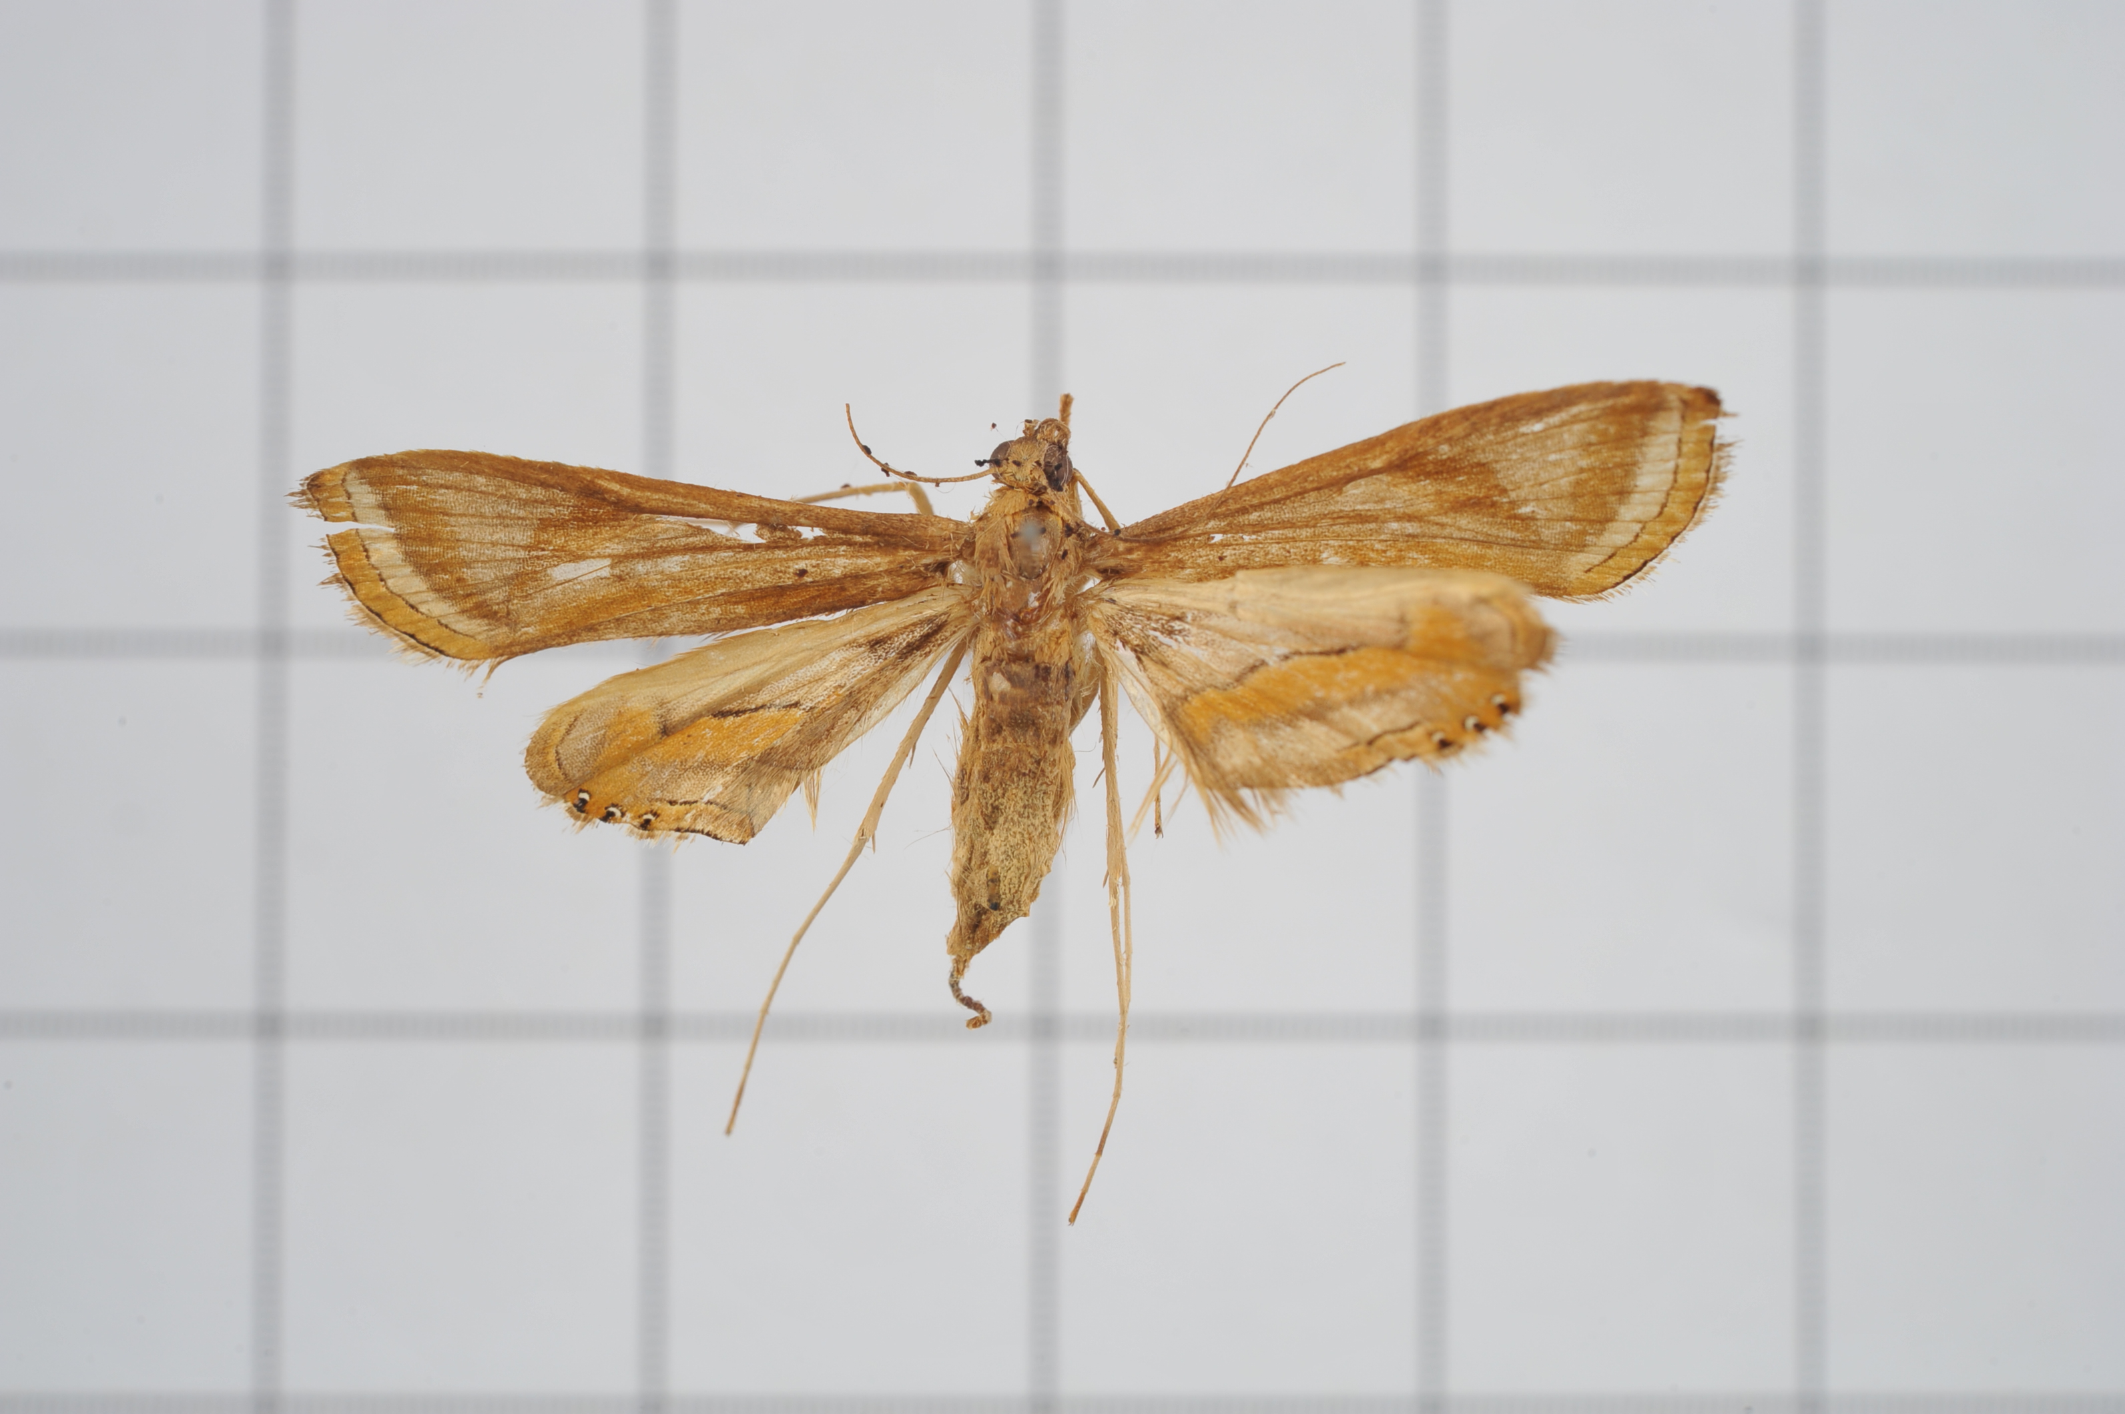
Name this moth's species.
Eoophyla gibbosalis
